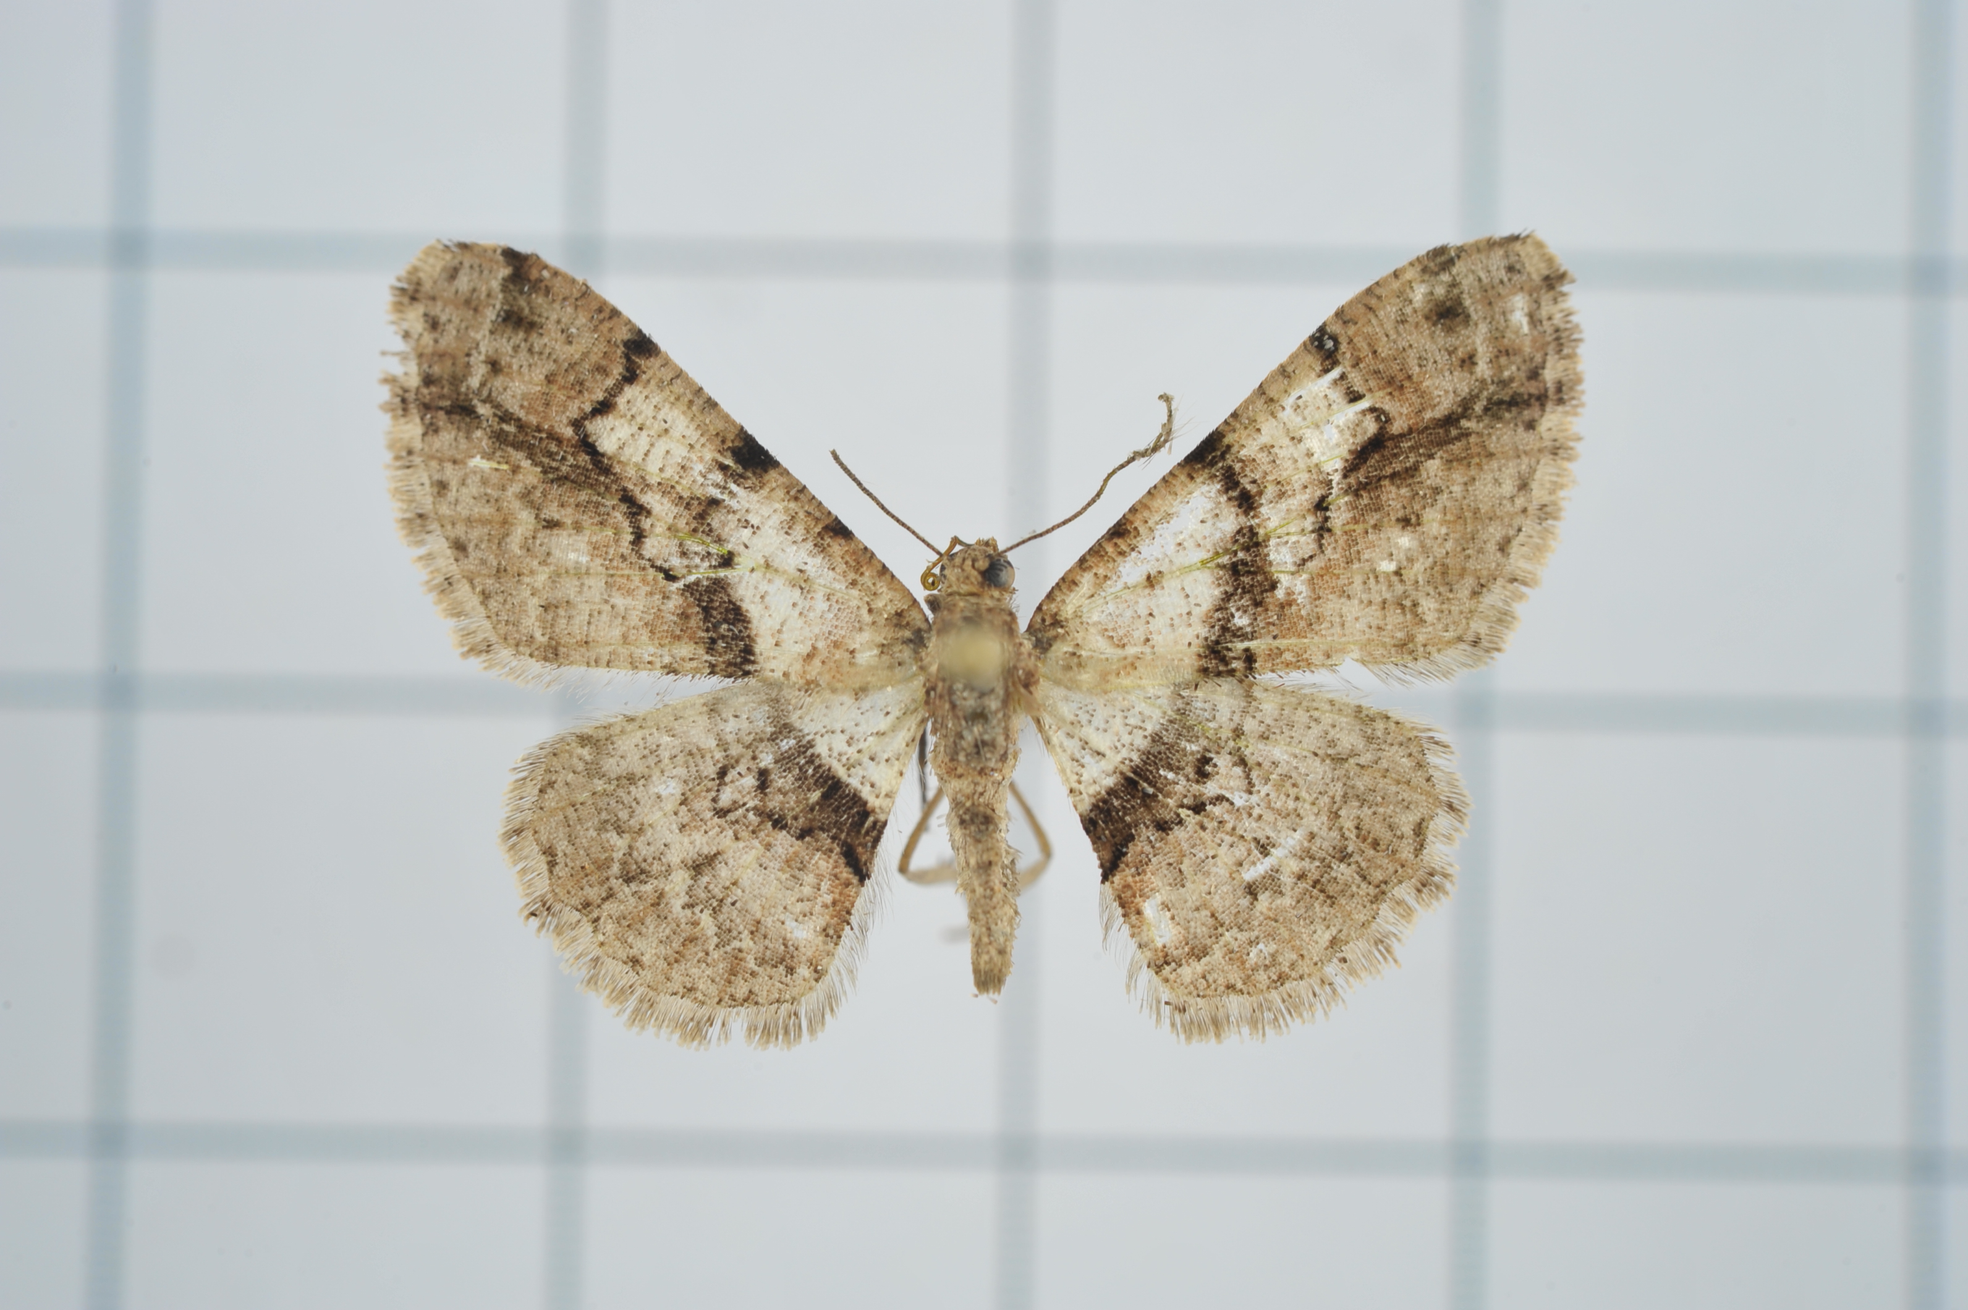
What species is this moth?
Satoblephara owadai
